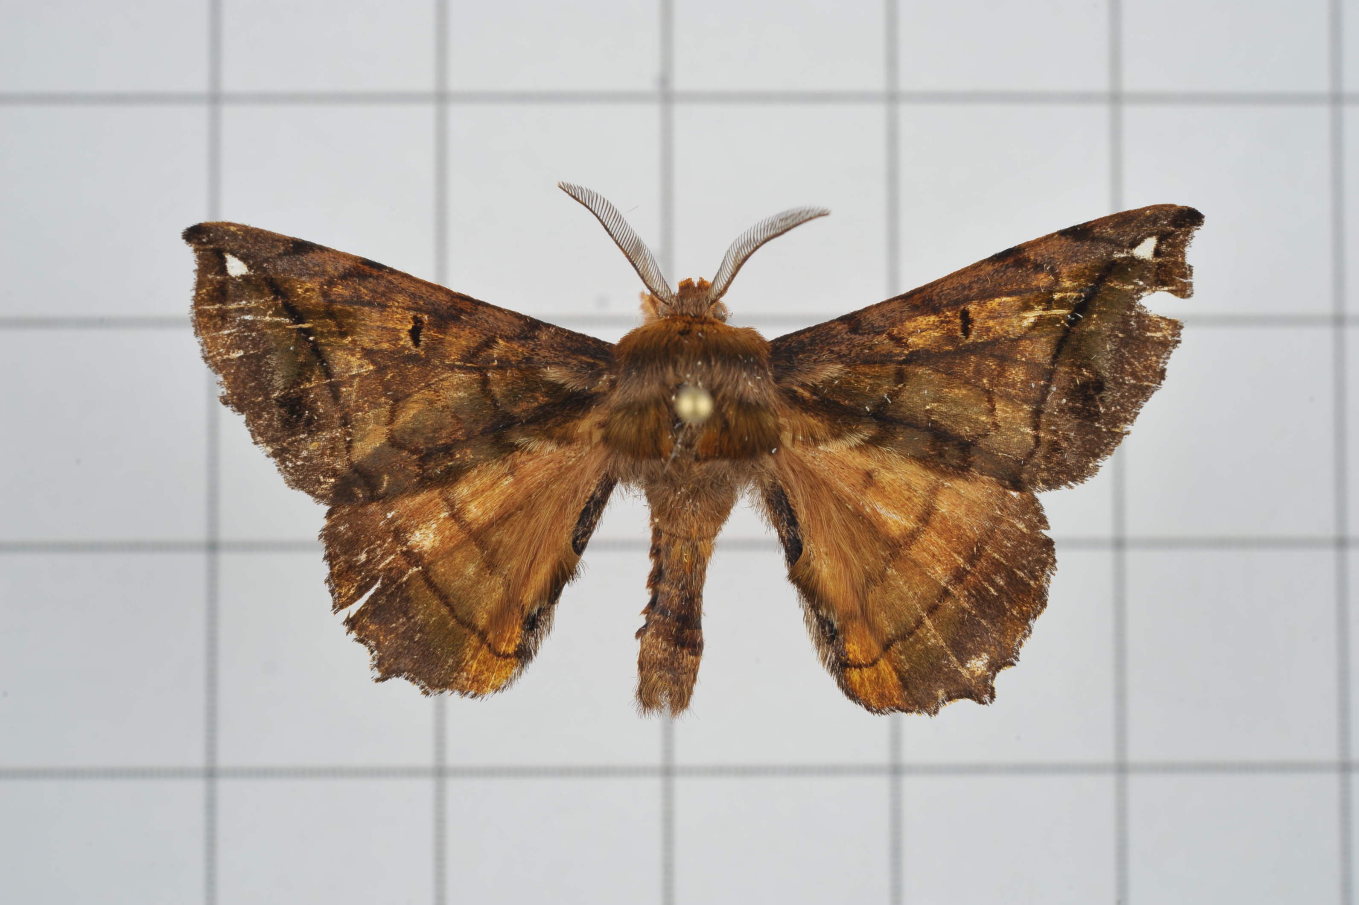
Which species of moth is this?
Prismosticta fenestrata
